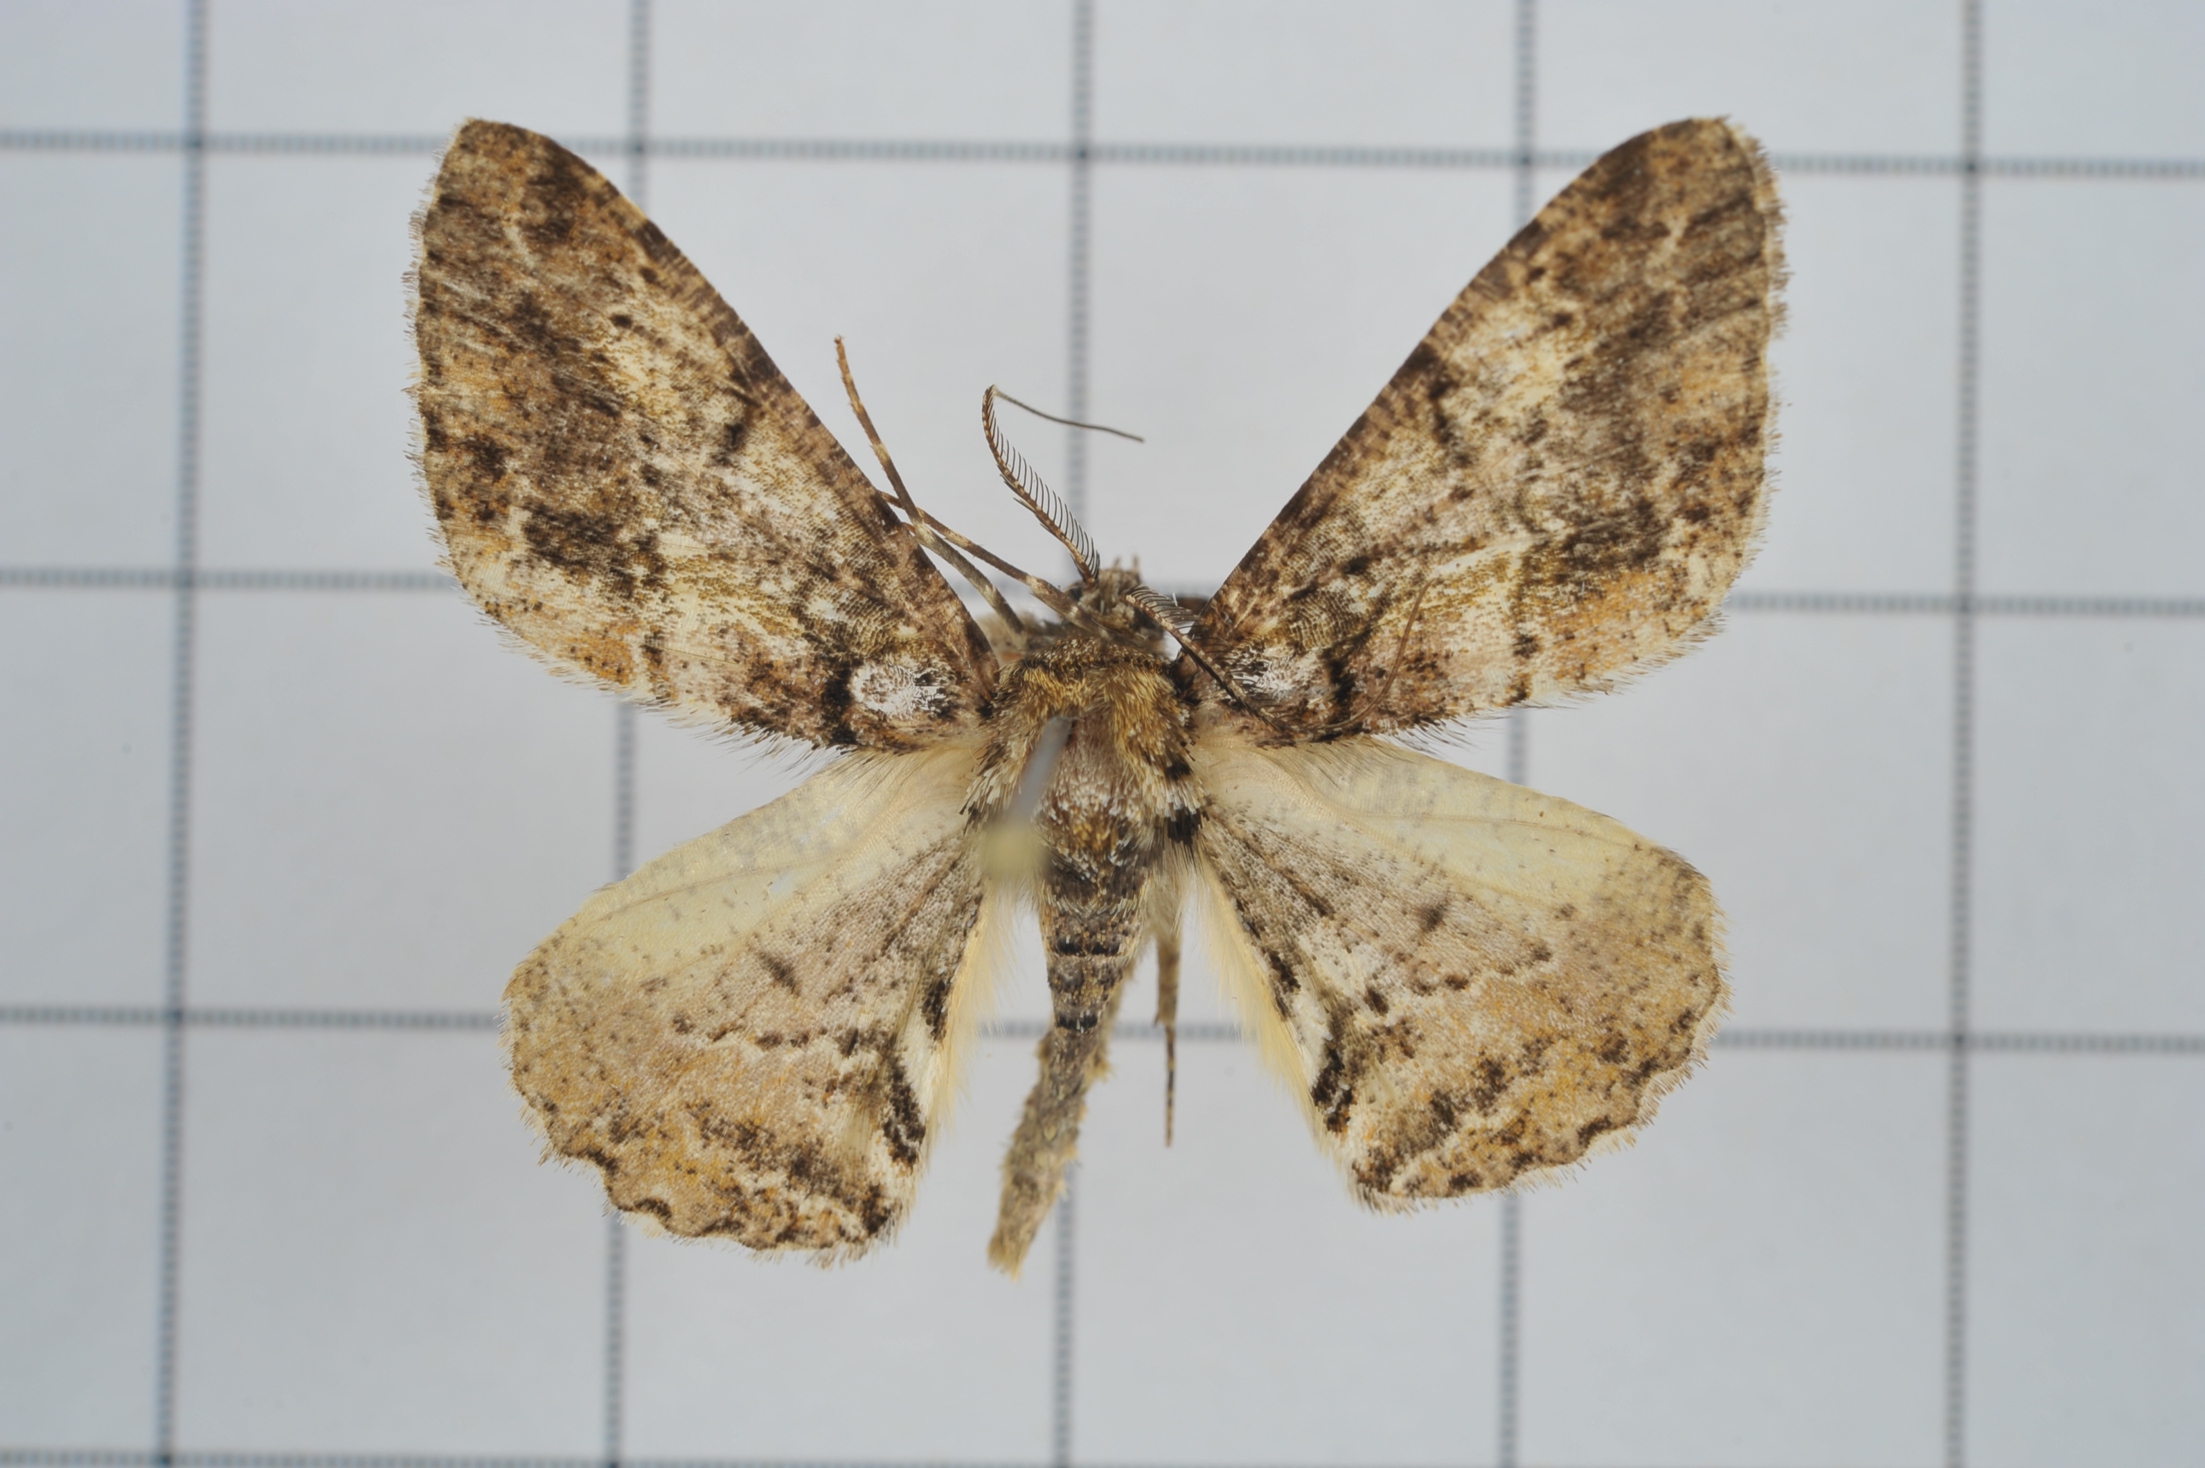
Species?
Alcis taiwanovariegata
